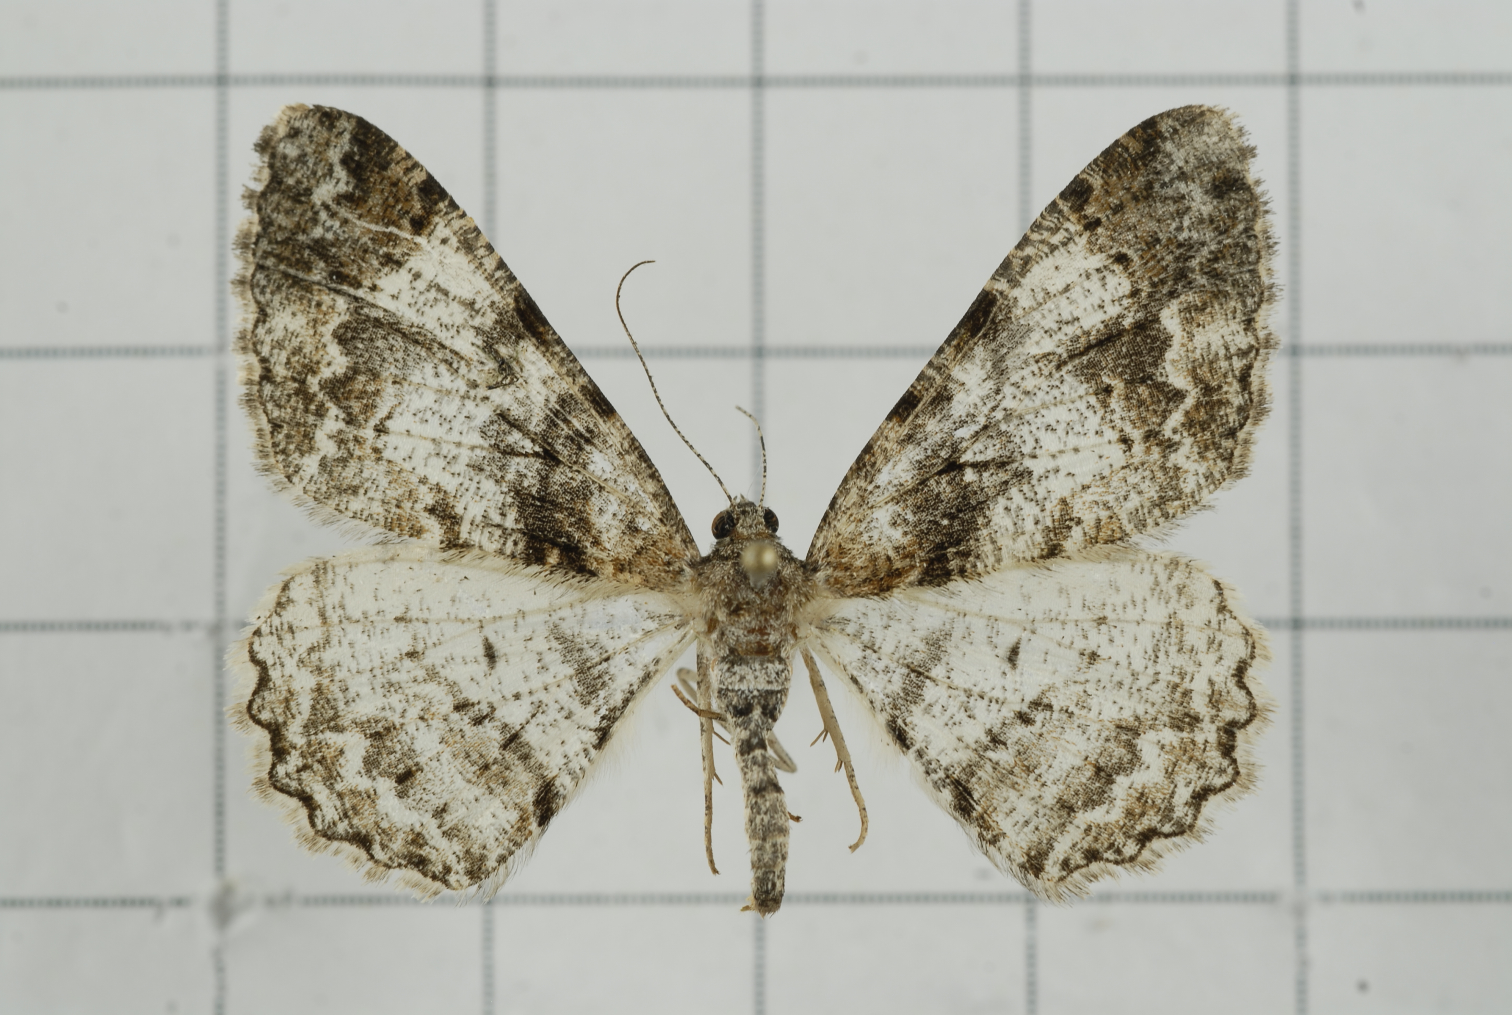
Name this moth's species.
Alcis admissaria undularia
